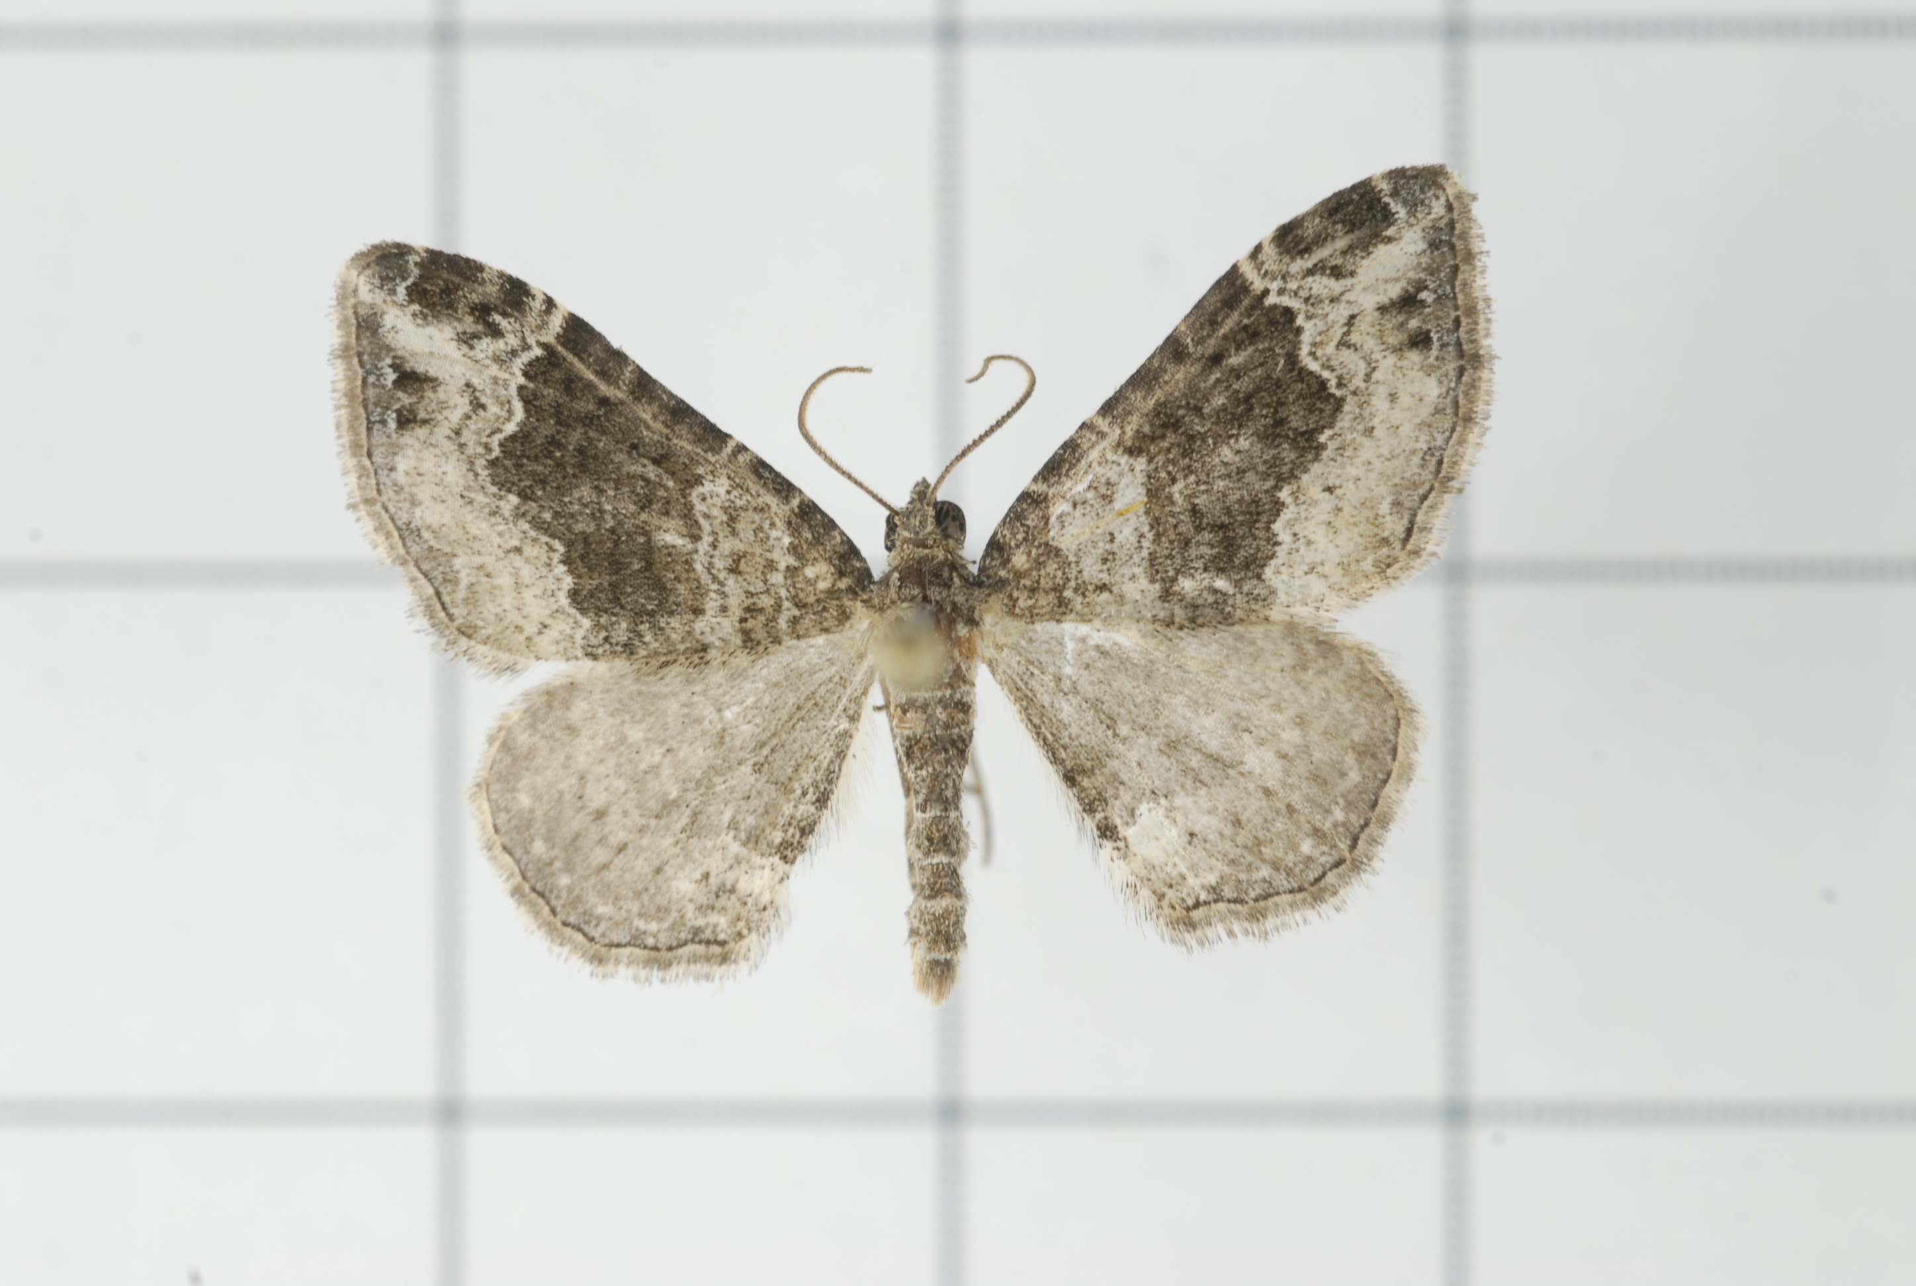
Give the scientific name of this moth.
Xanthorhoe saturata
